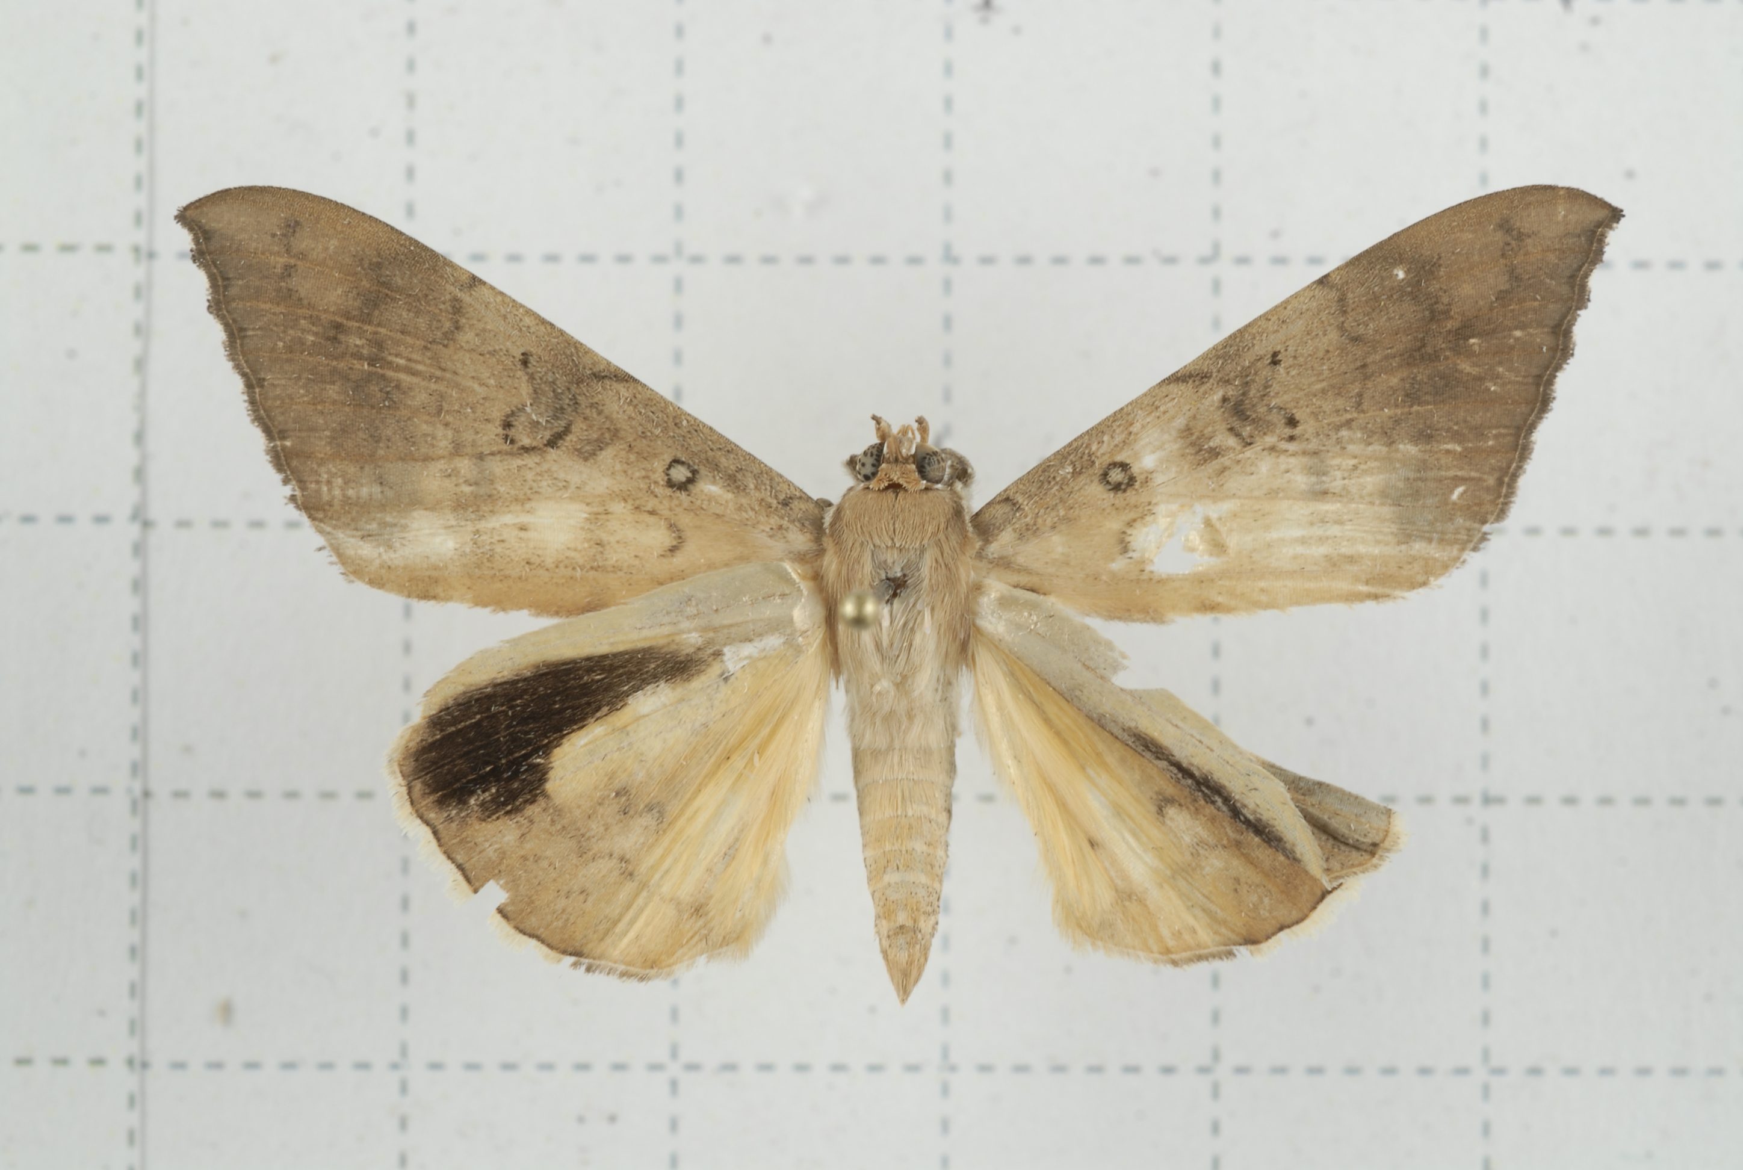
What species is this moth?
Oxyodes scrobiculata
